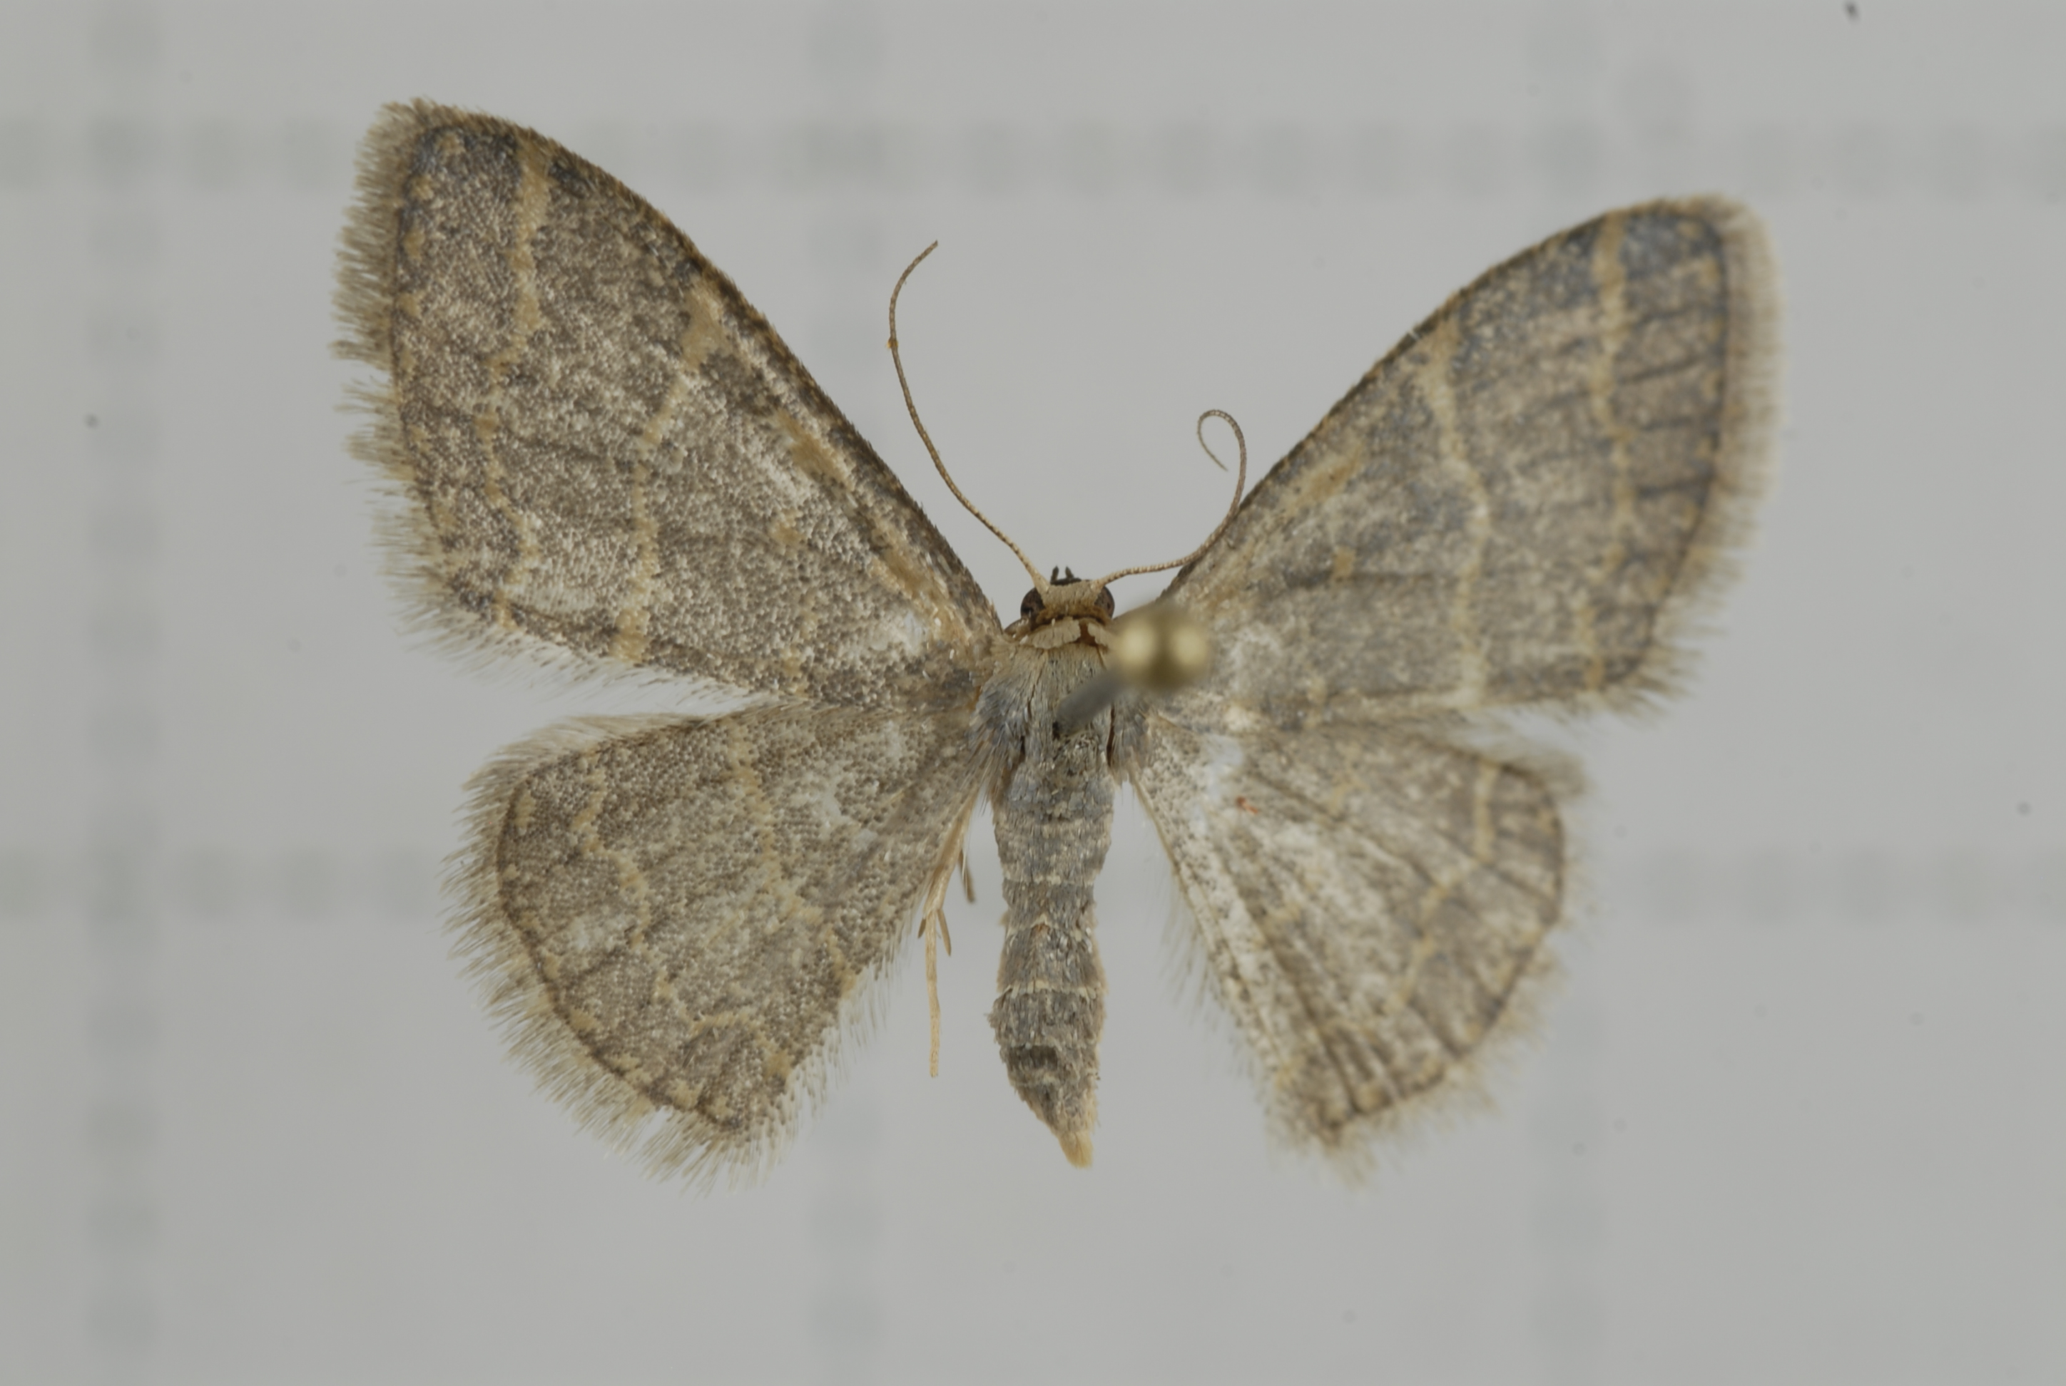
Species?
Lophophleps purpurea
